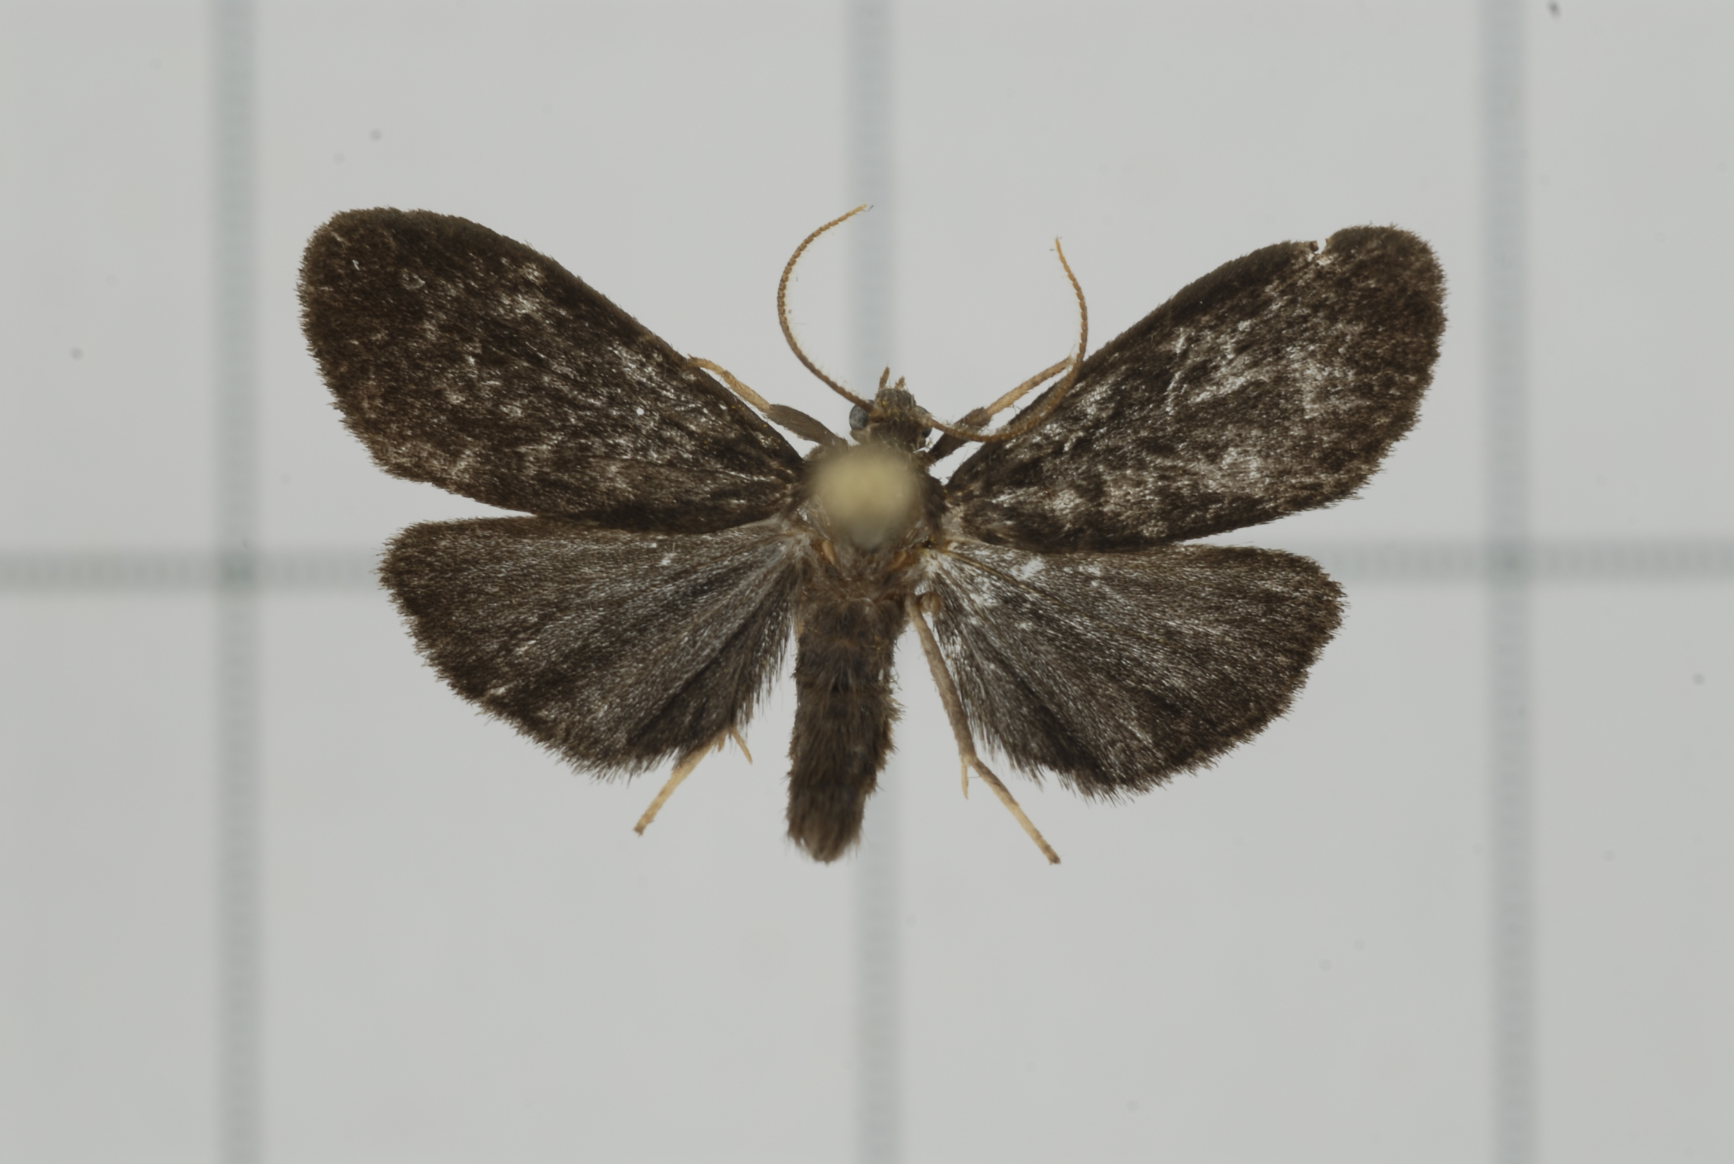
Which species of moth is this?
Parasiccia fuscipennis
